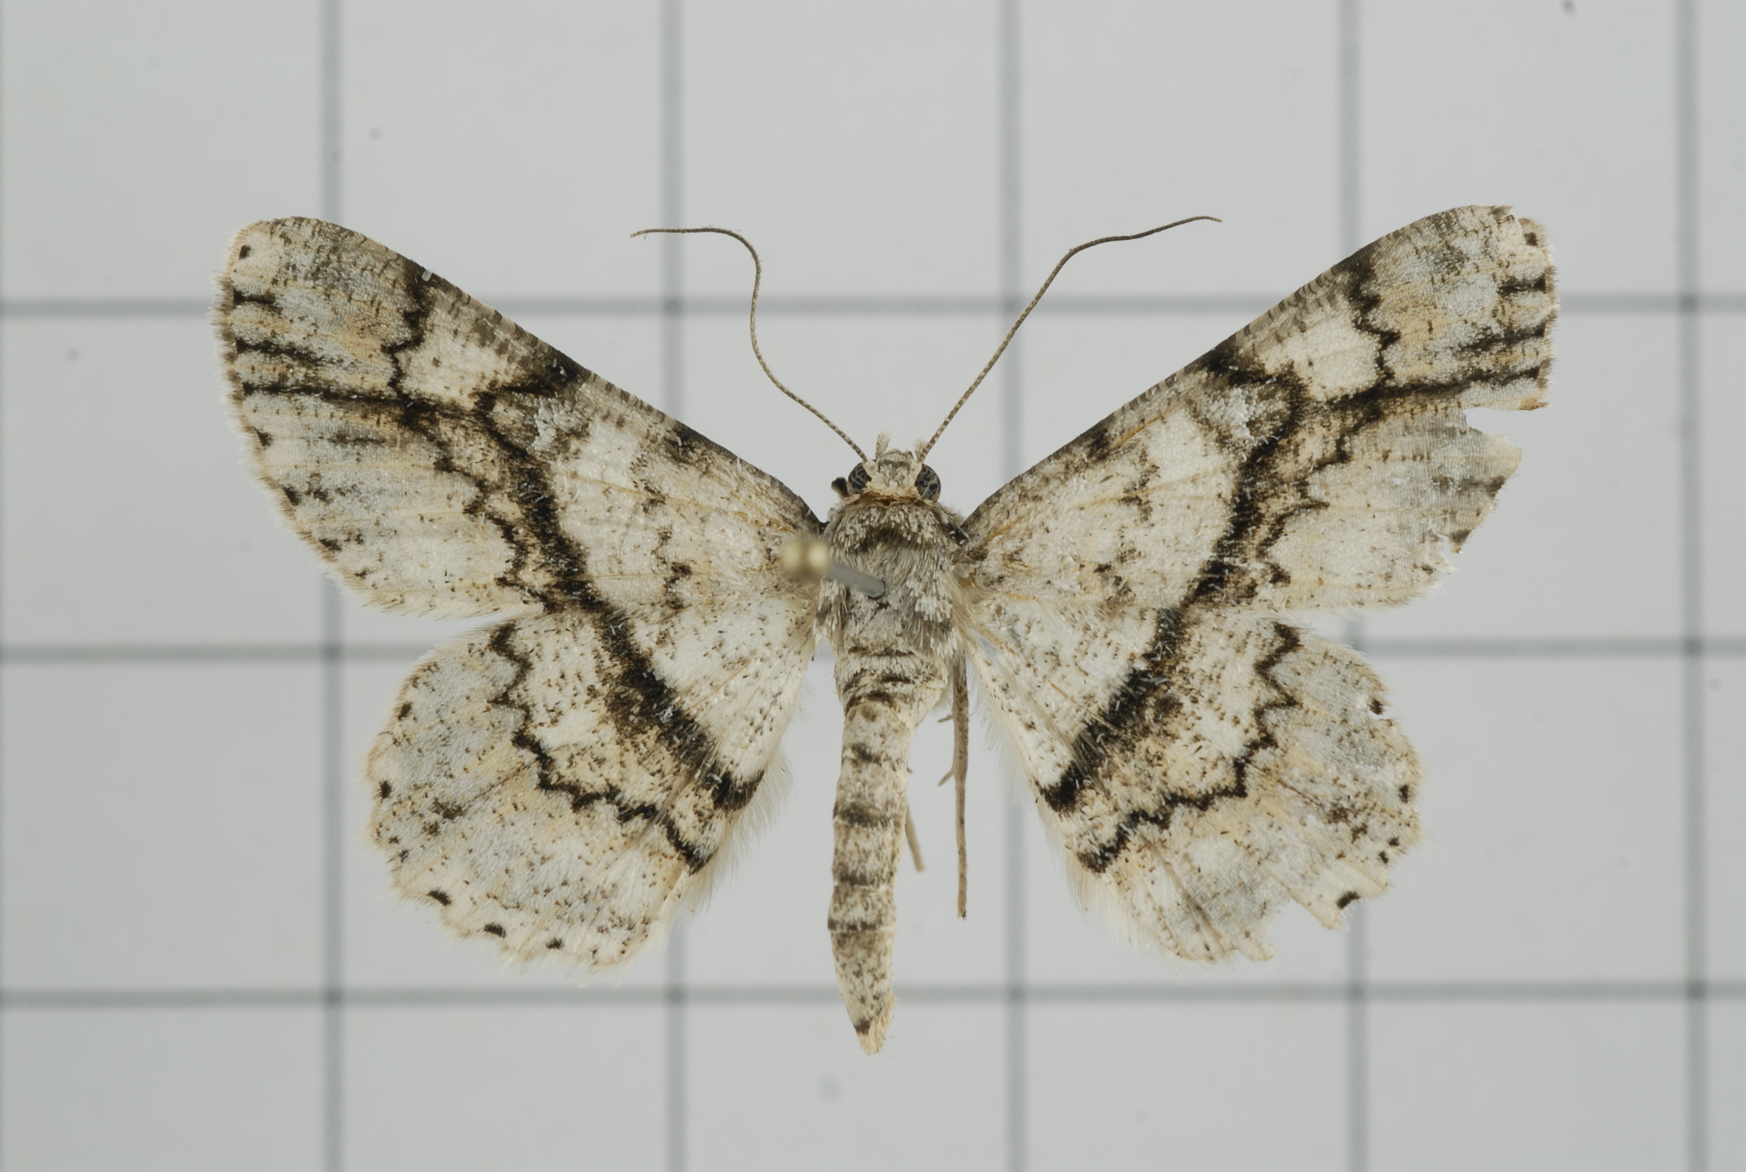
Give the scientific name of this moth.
Cleora leucophaea taiwanensis
